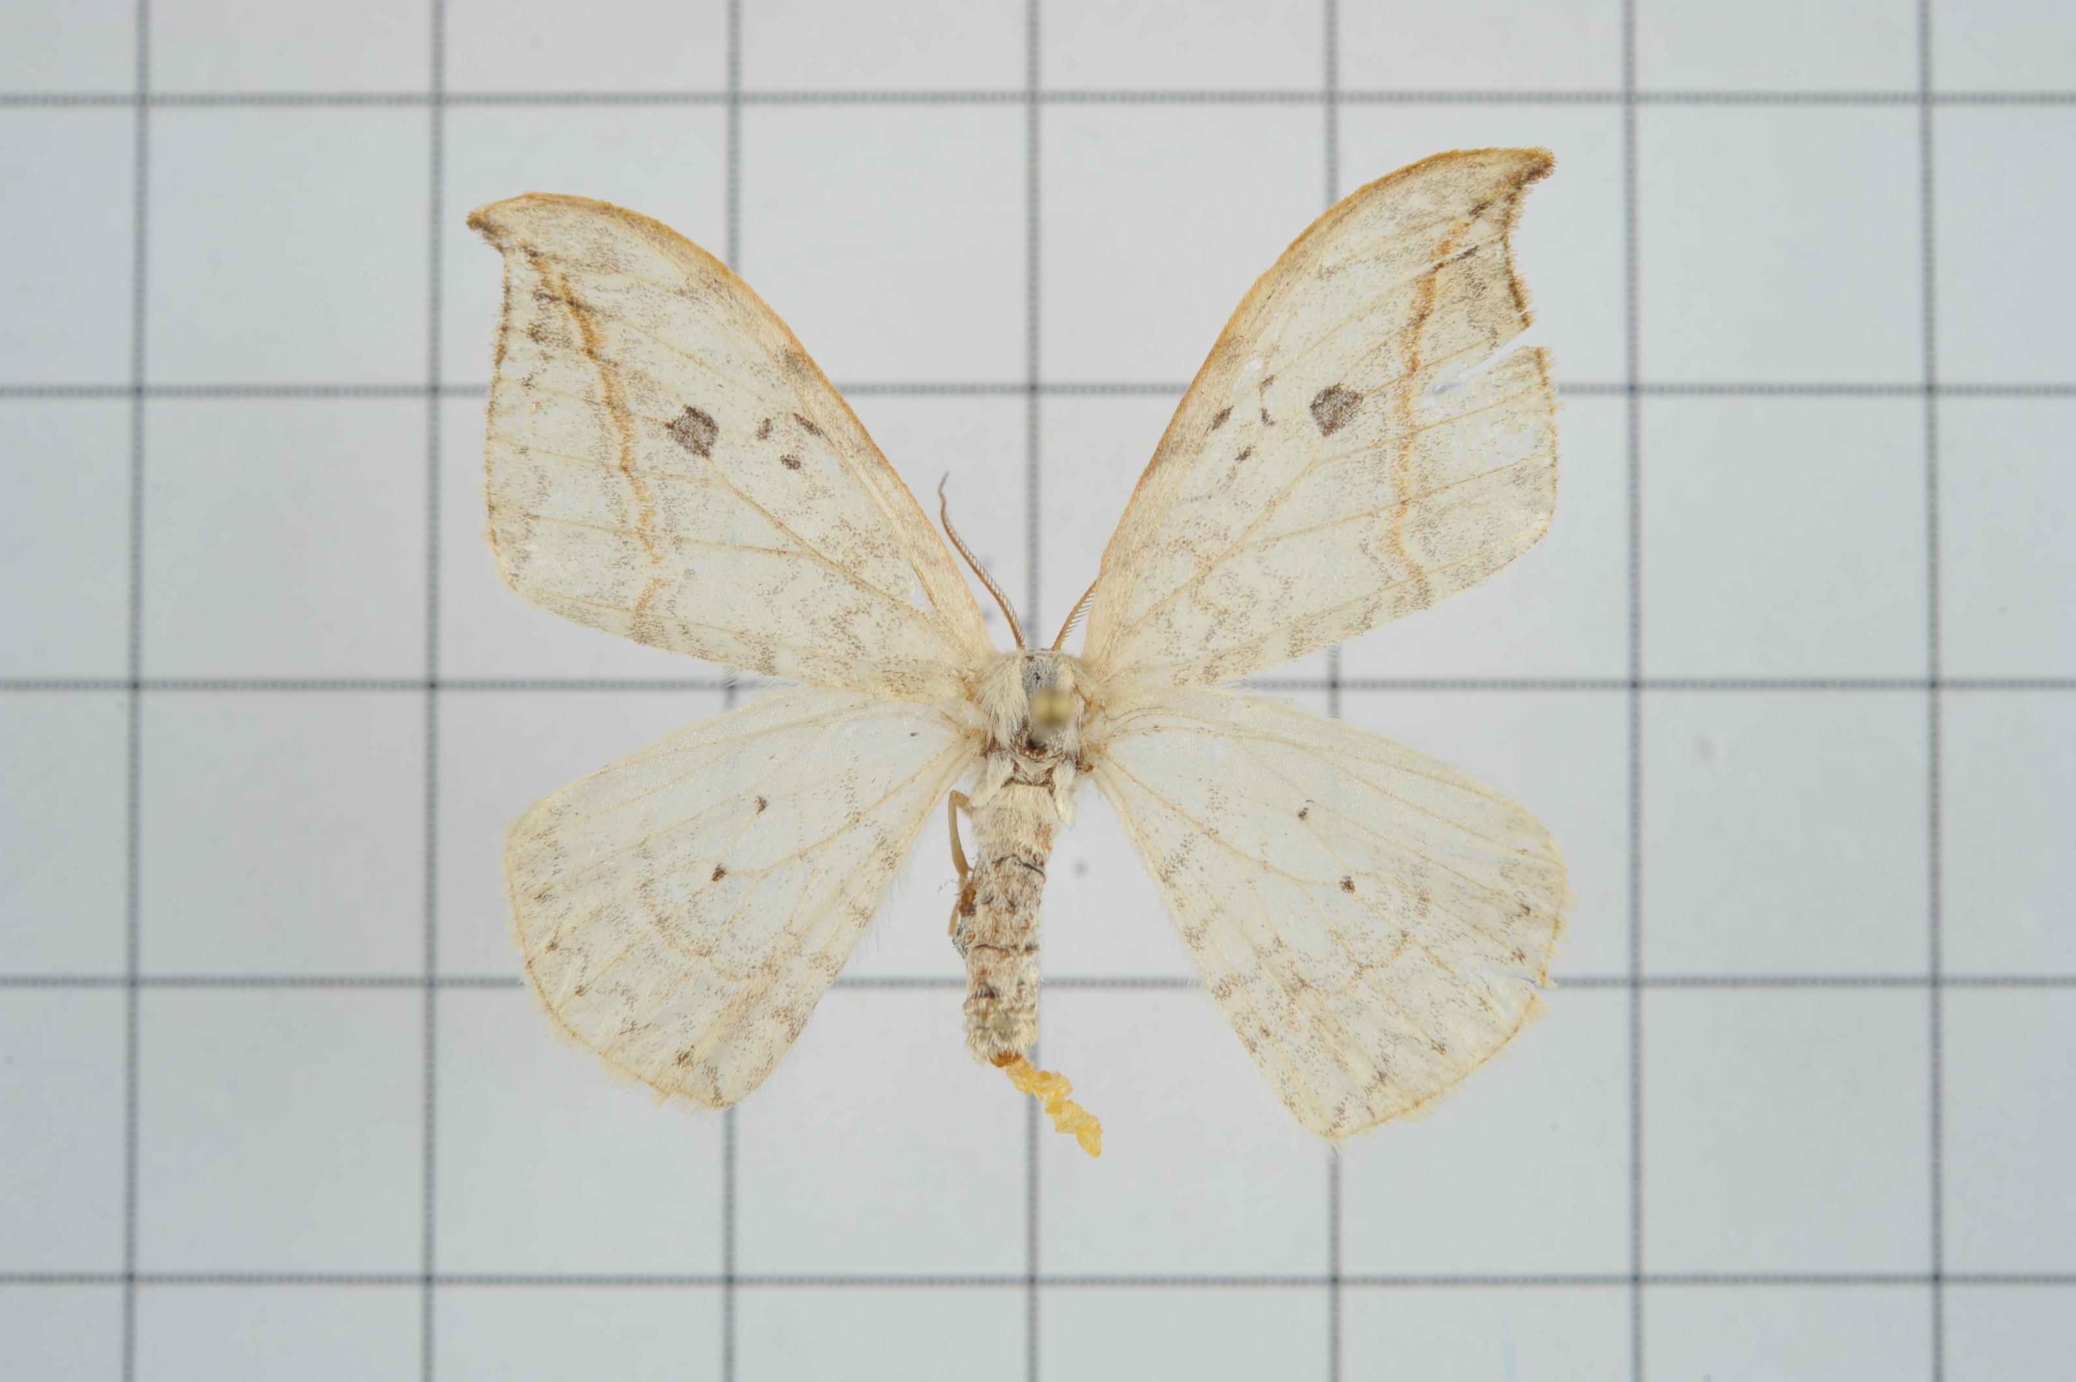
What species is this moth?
Drepana pallida nigromaculata
